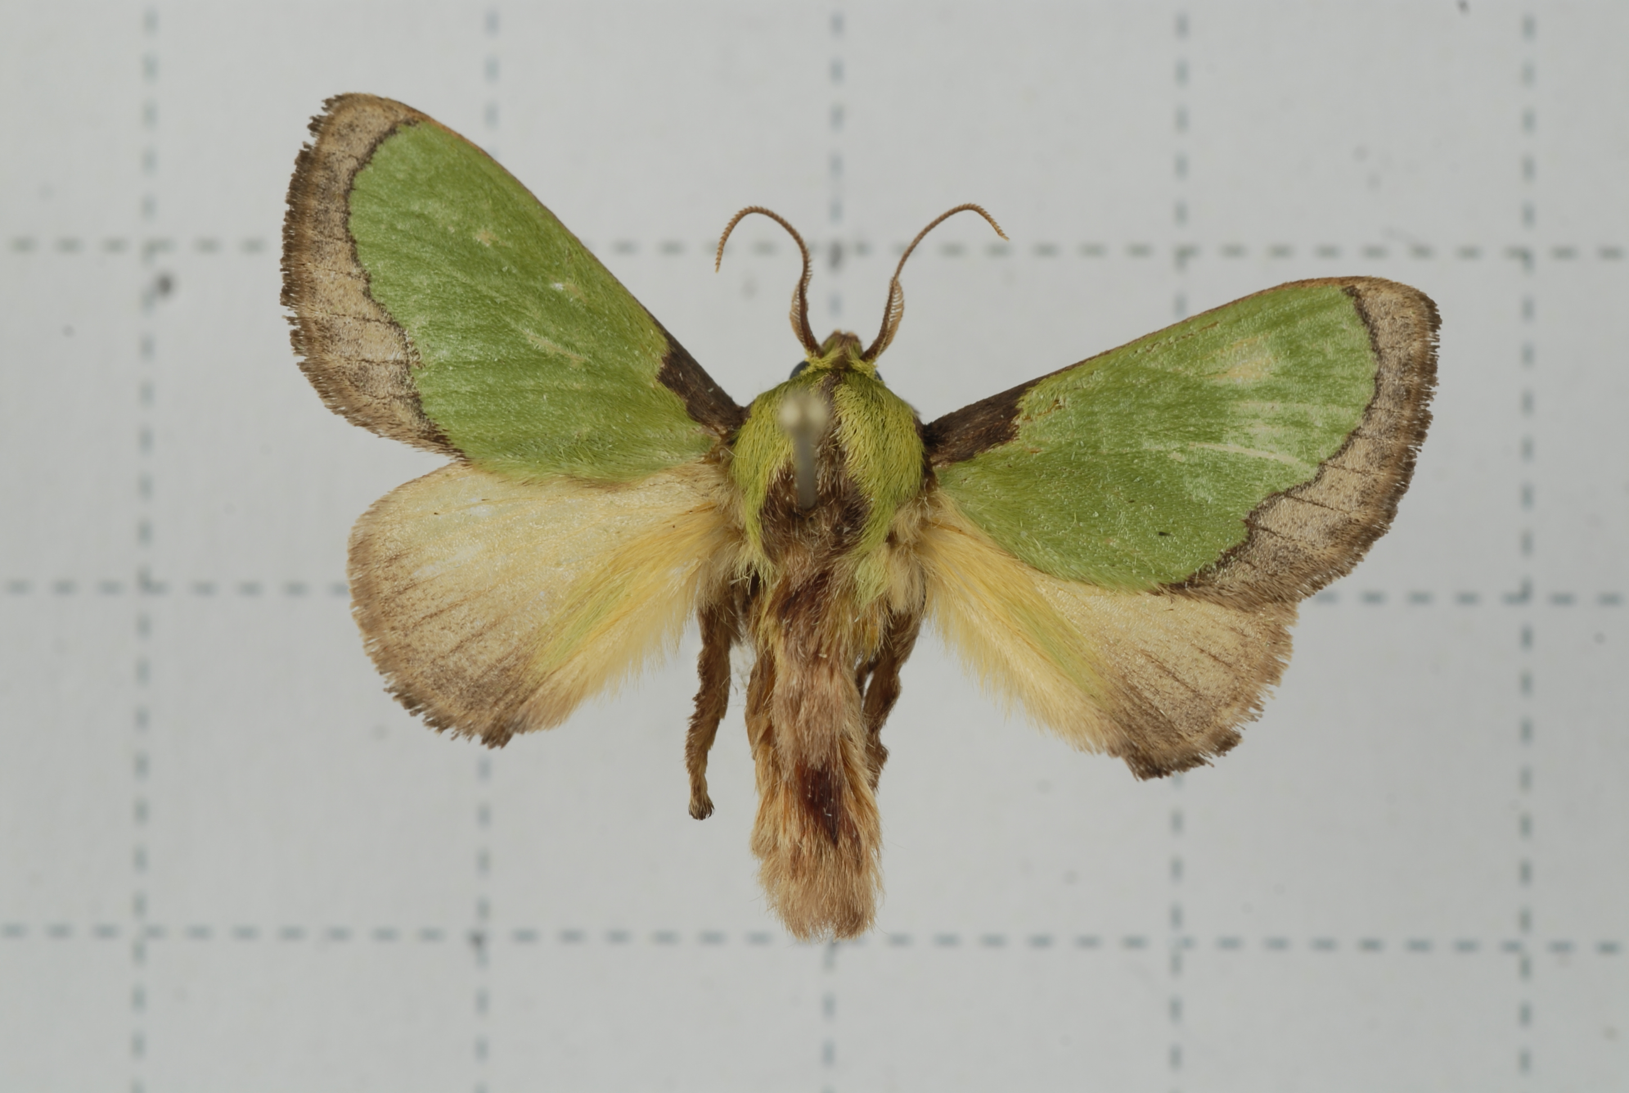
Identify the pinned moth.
Parasa shirakii
